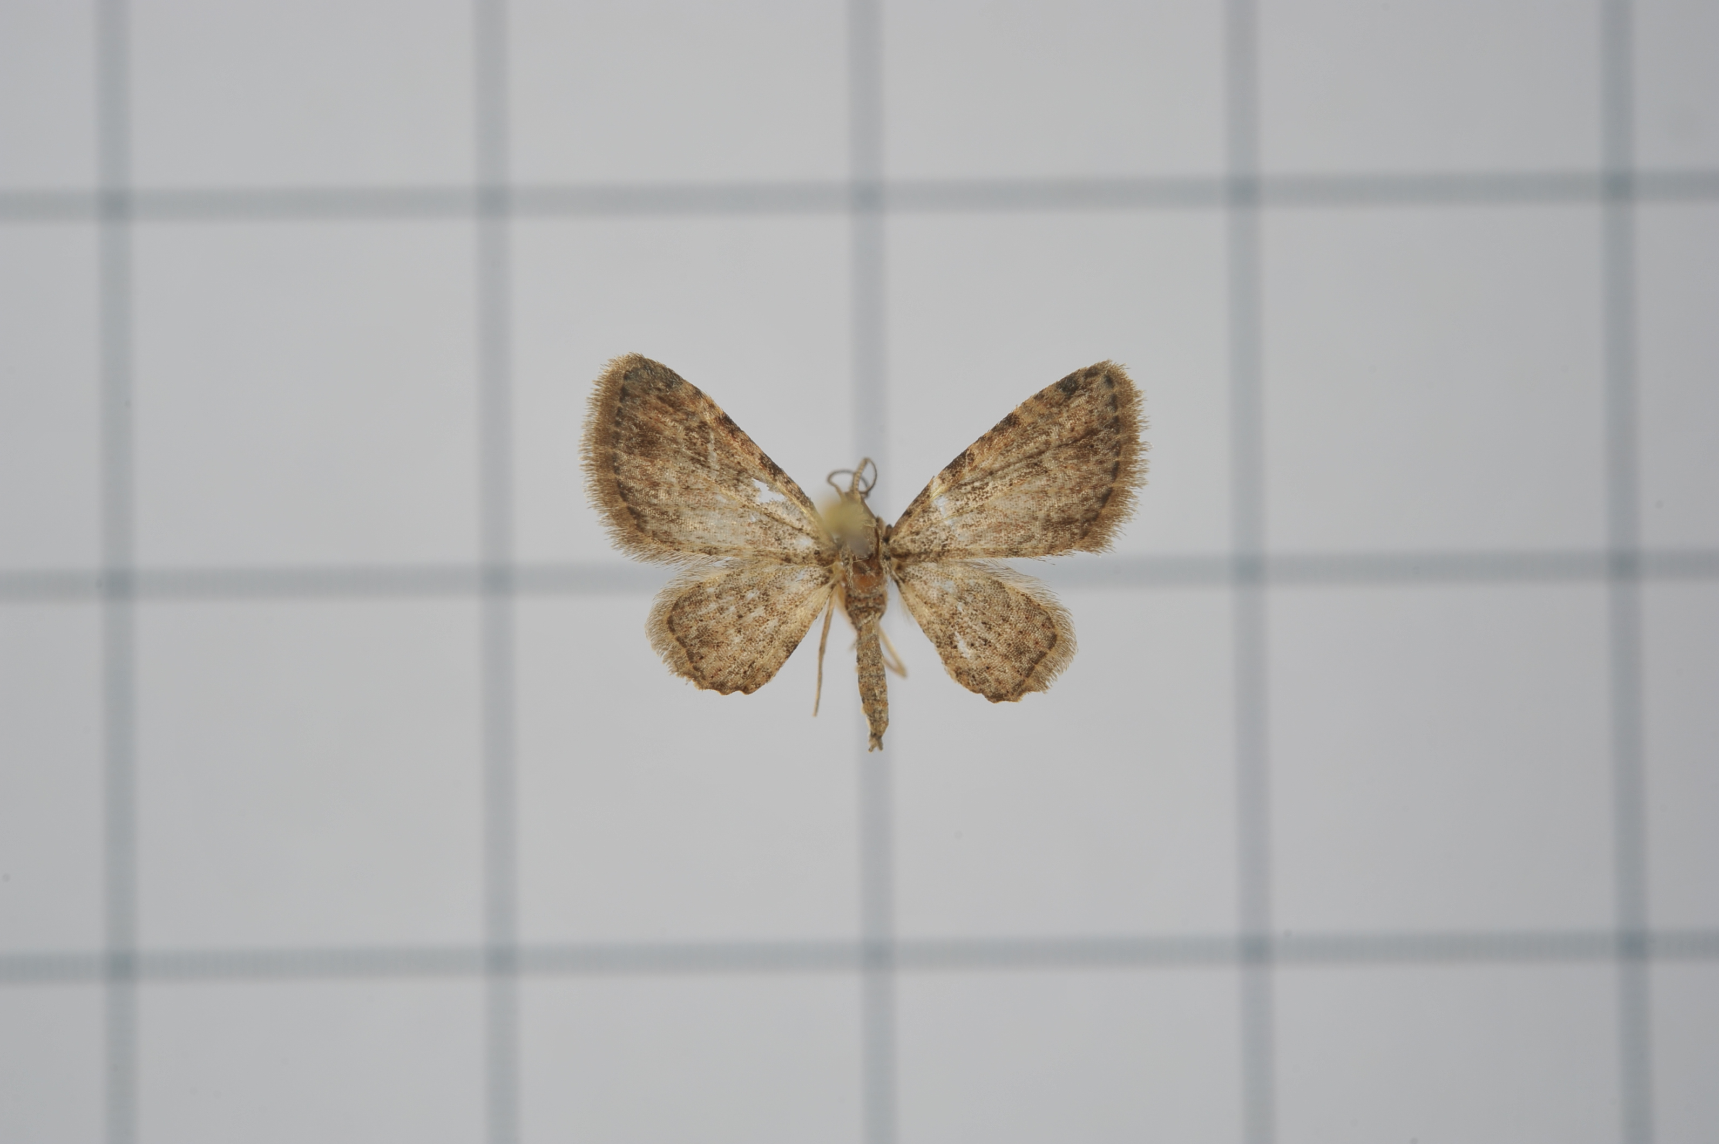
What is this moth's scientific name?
Bosara atypha
